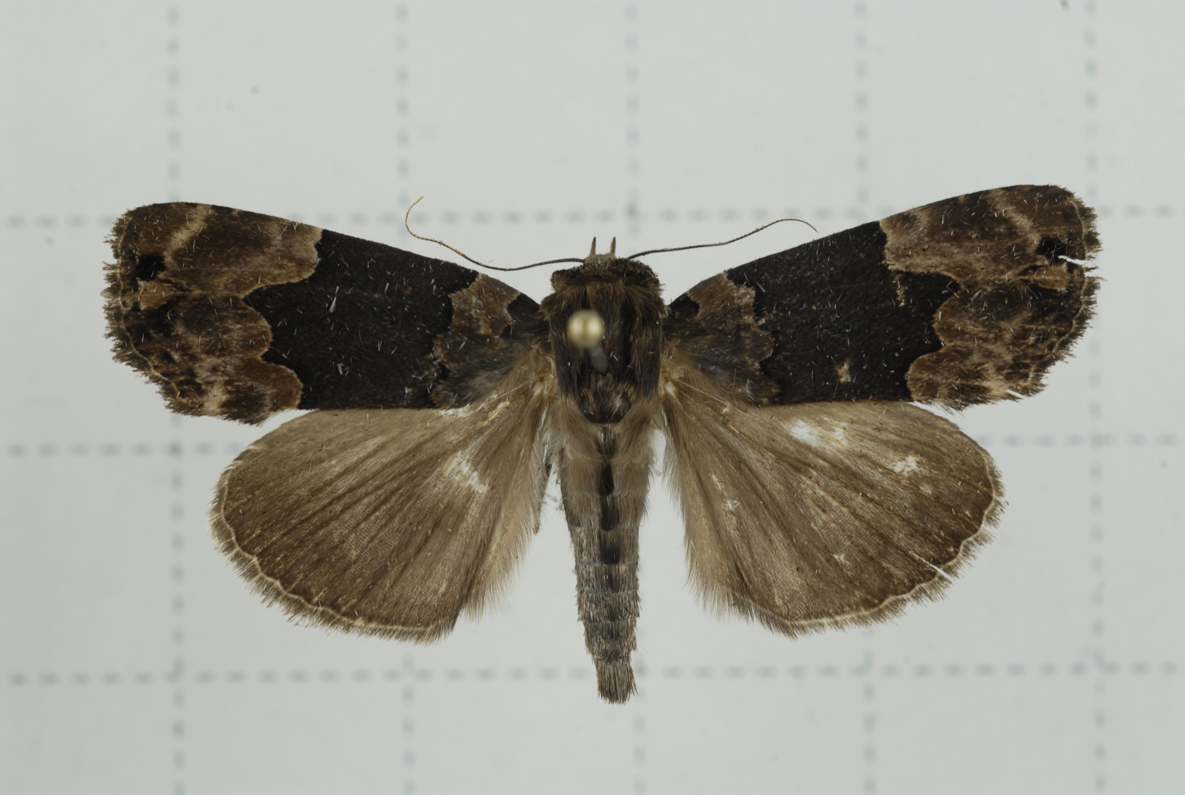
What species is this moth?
Dinumma deponens
